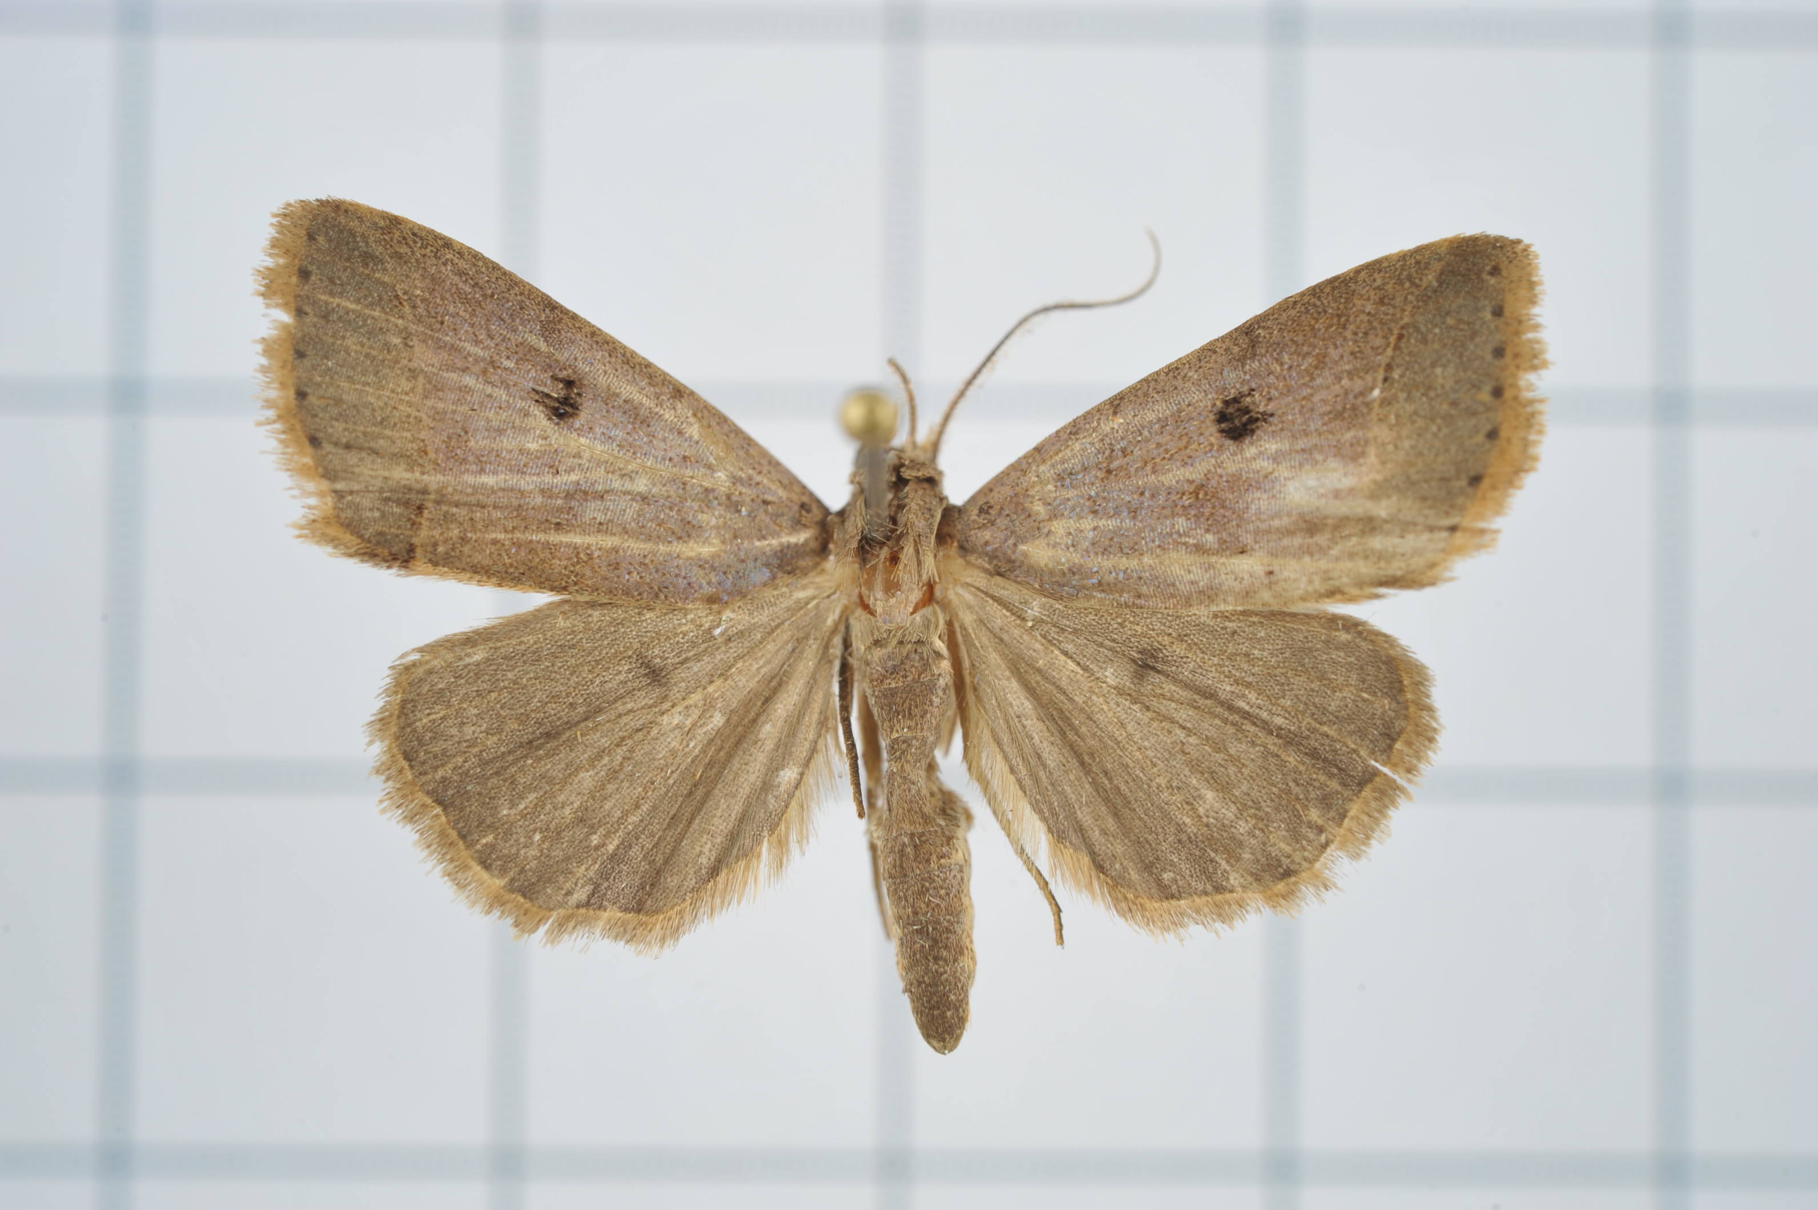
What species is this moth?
Bocula caradrinoides
